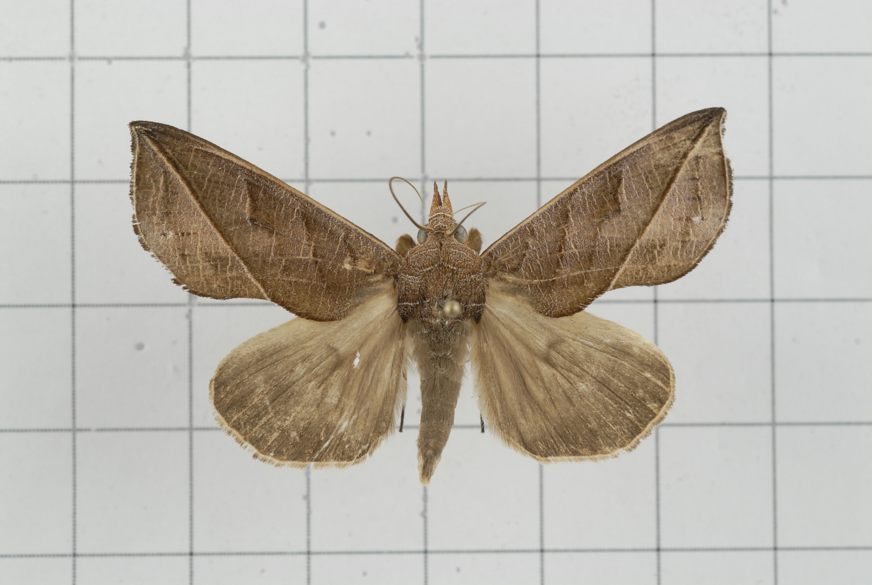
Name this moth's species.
Calyptra orthograpta
